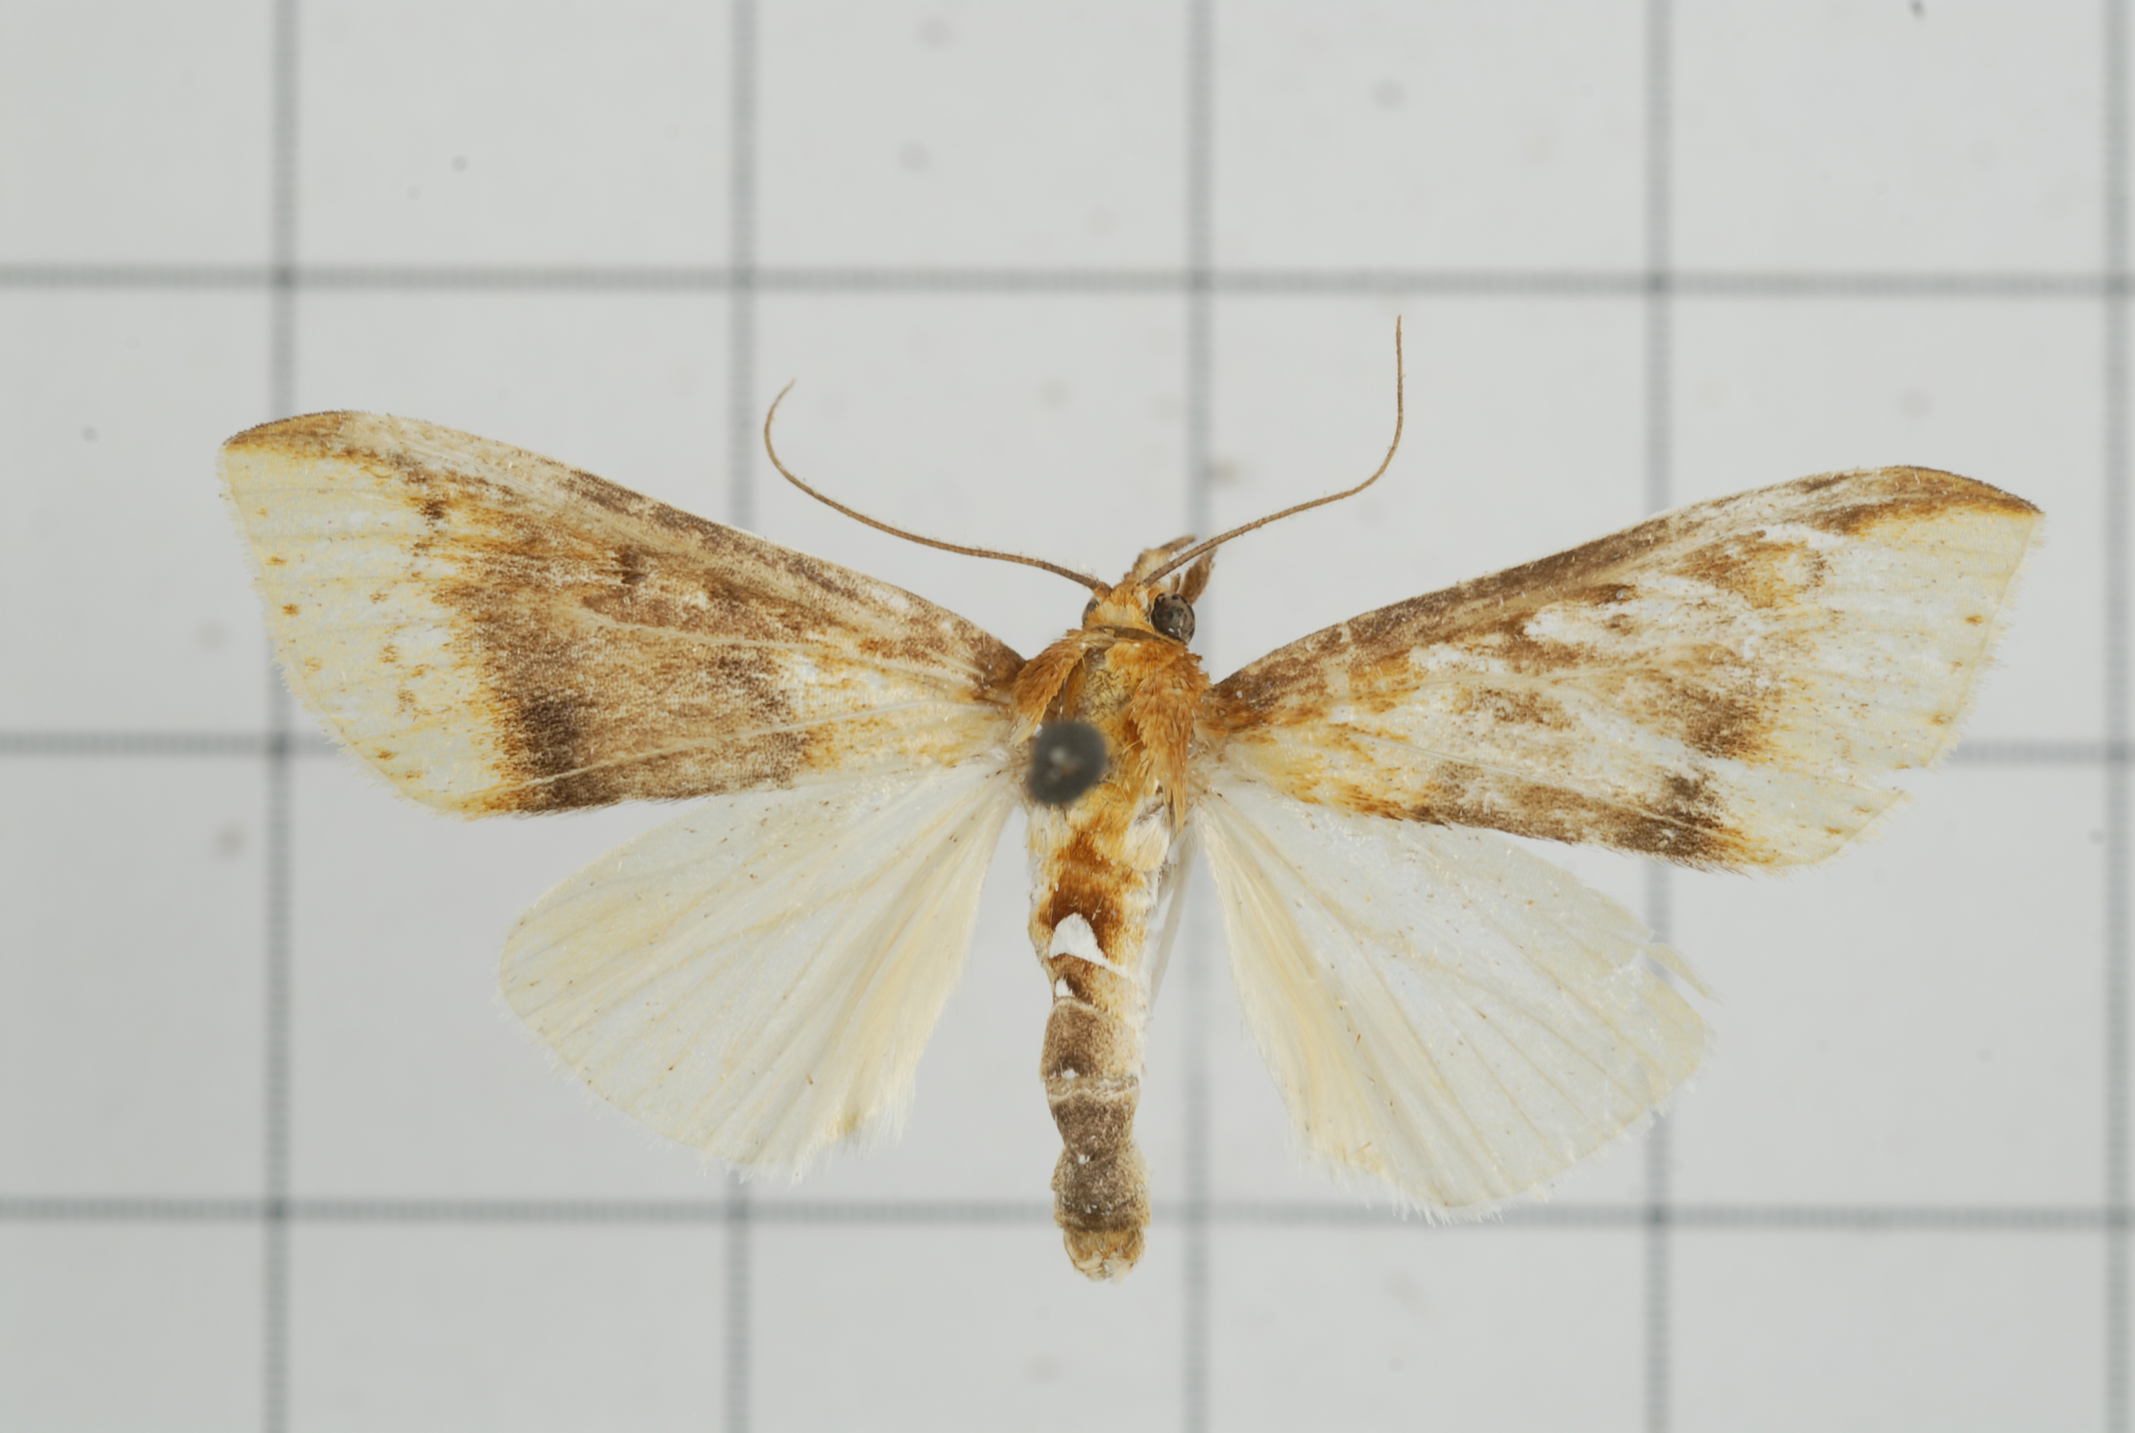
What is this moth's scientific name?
Lipararchis tranquillalis
